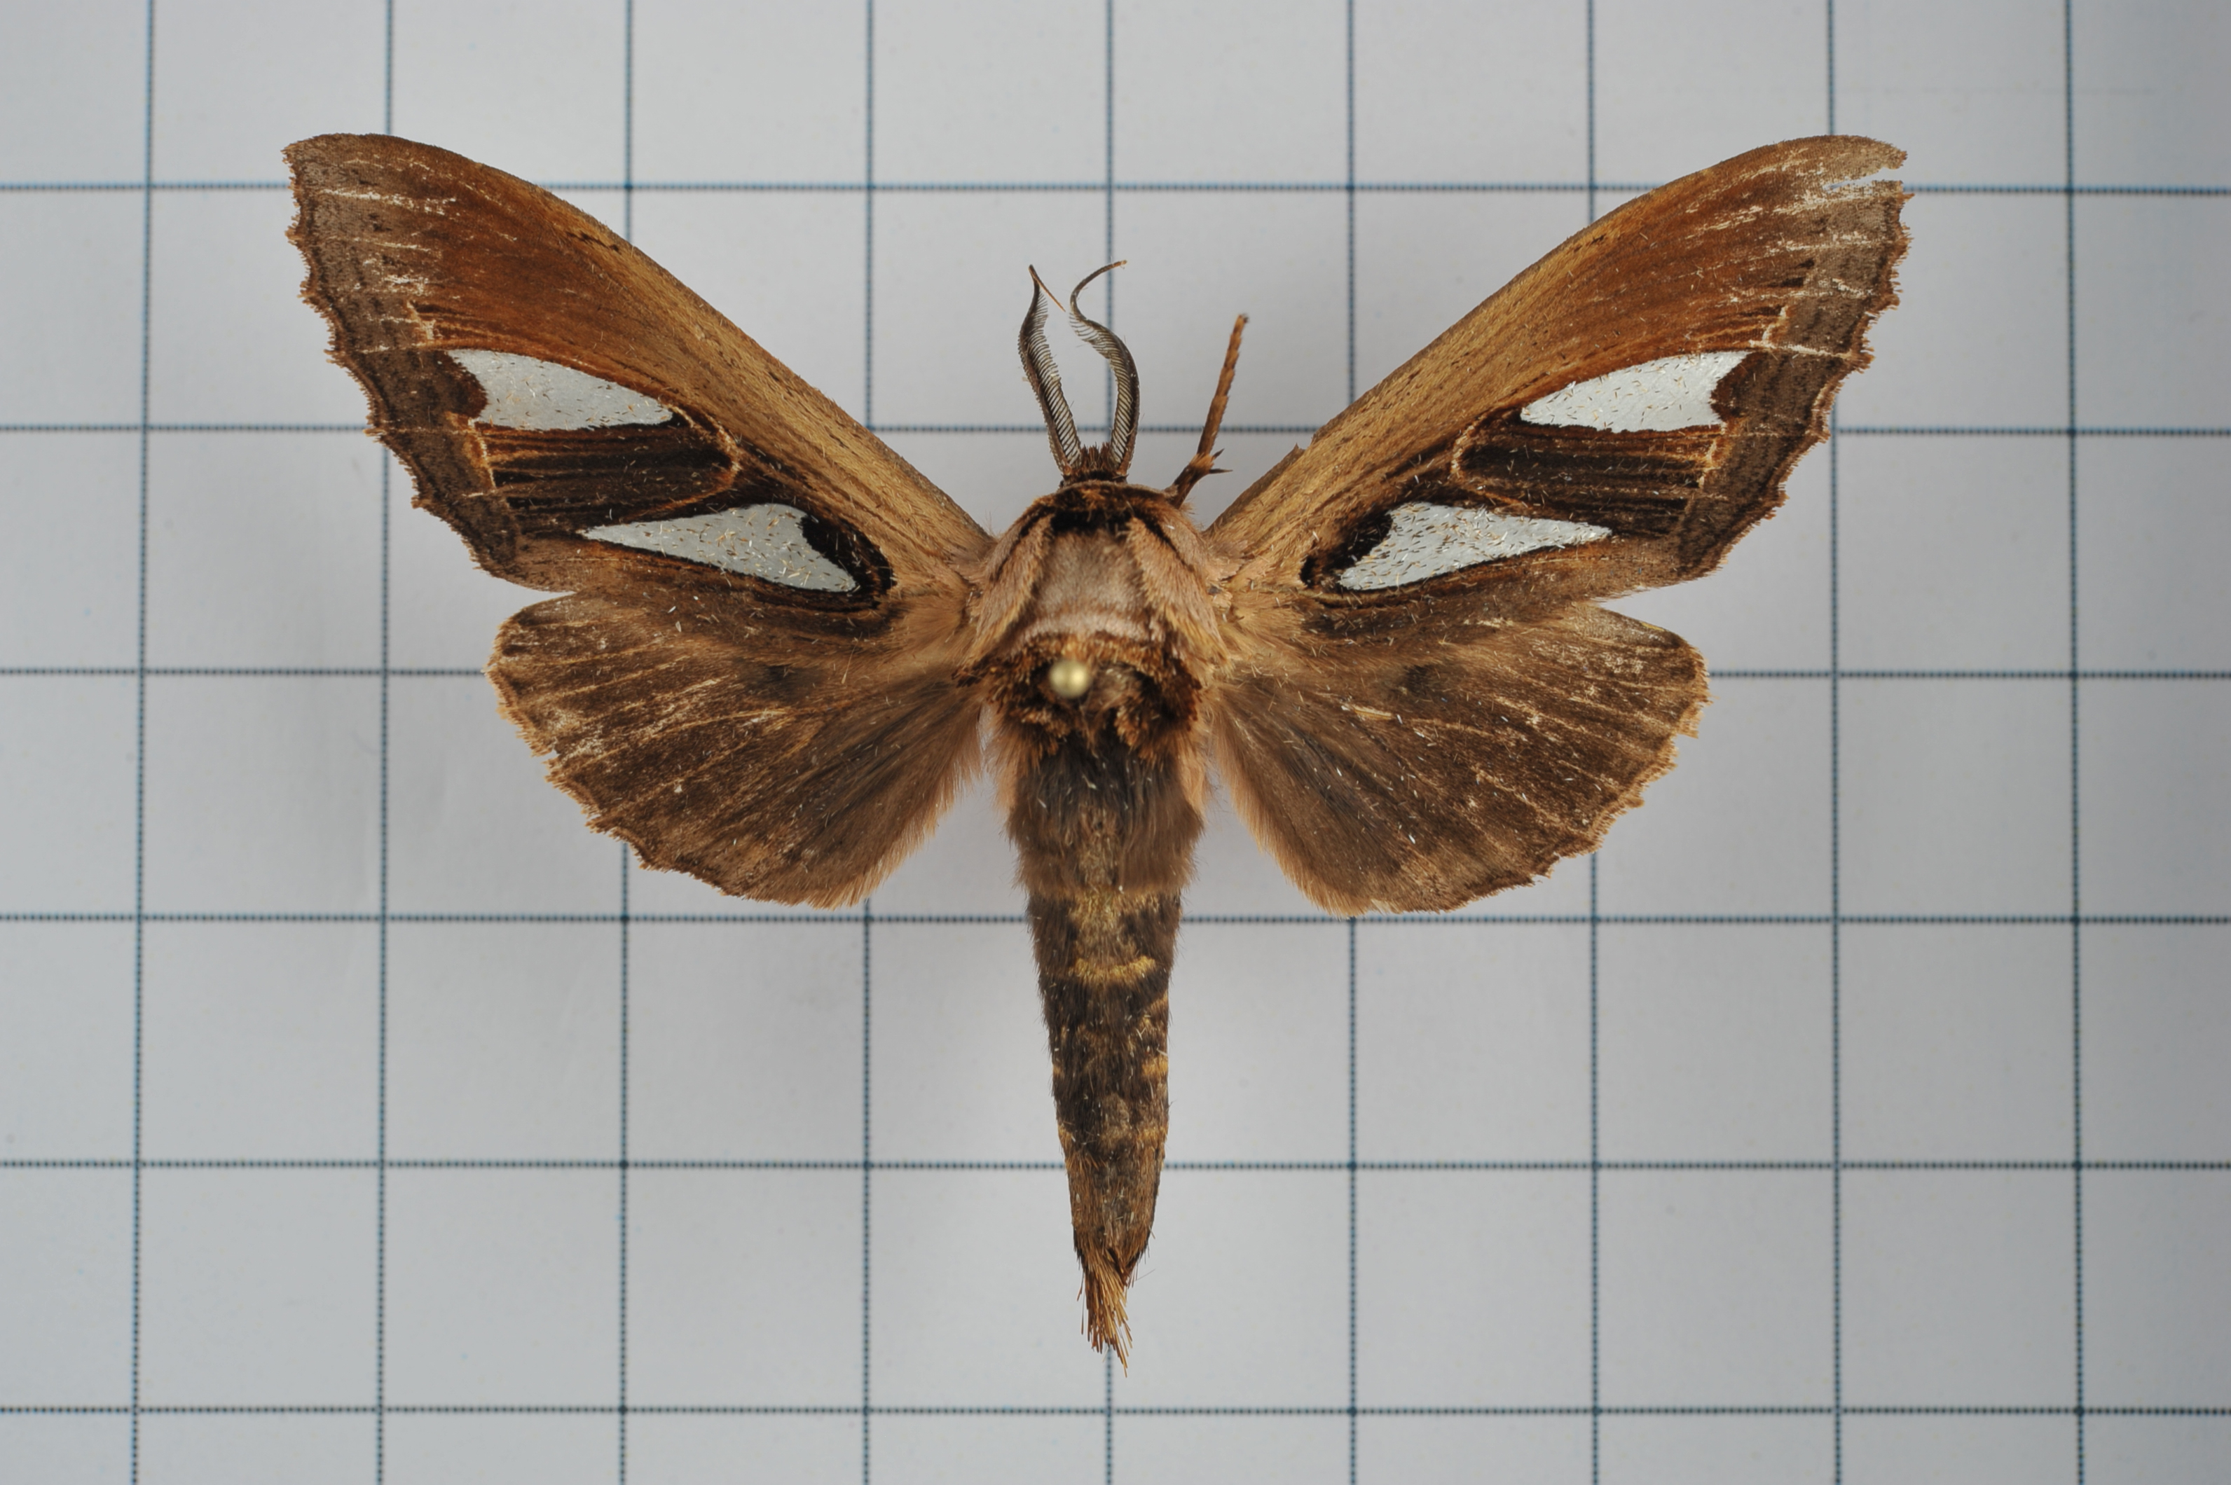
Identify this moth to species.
Tarsolepis japonica
